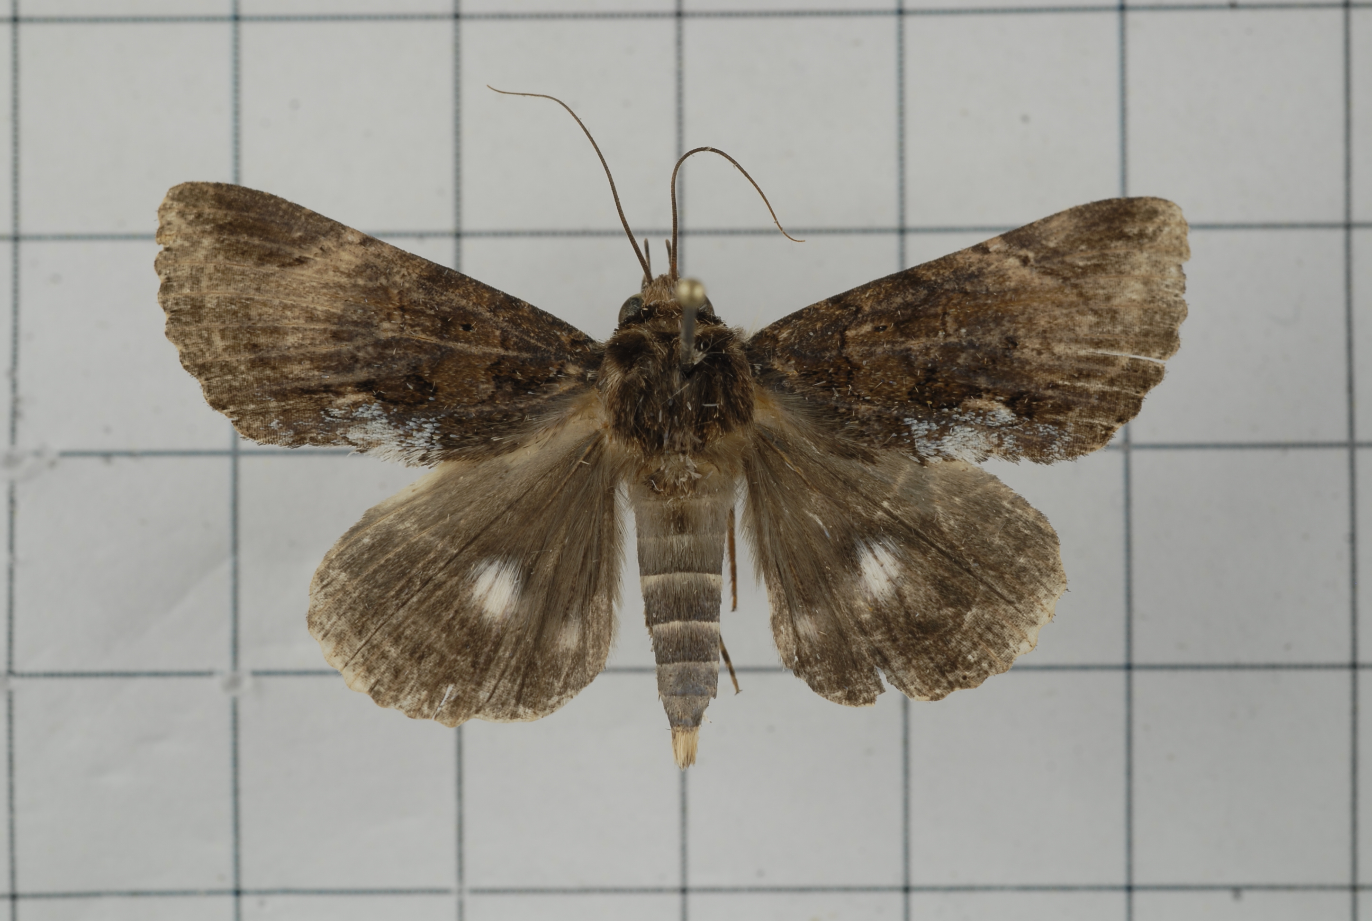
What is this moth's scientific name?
Ercheia cyllaria
